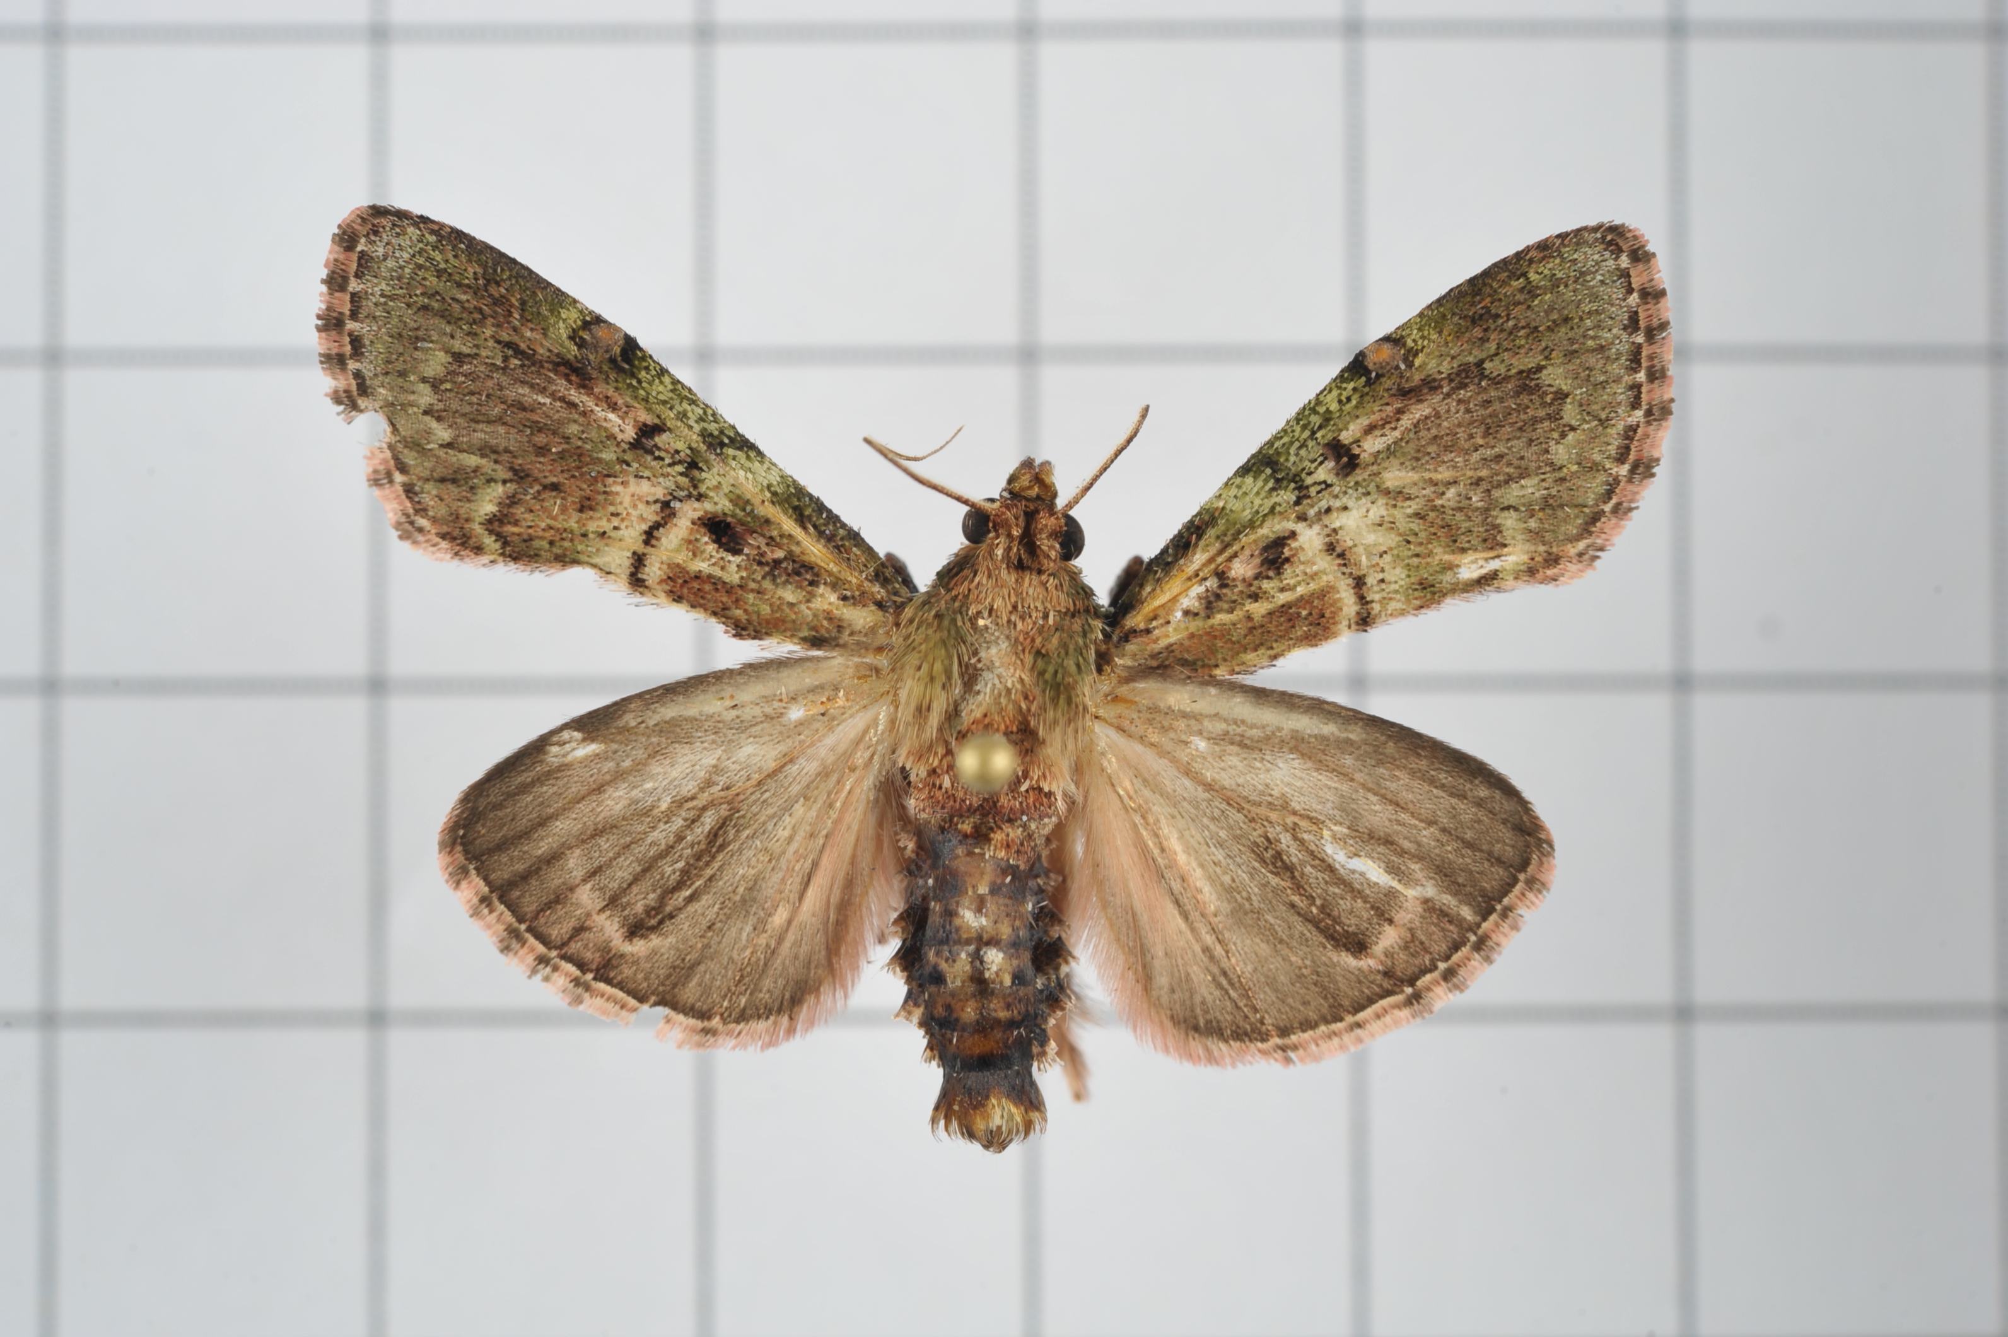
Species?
Locastra muscosalis
